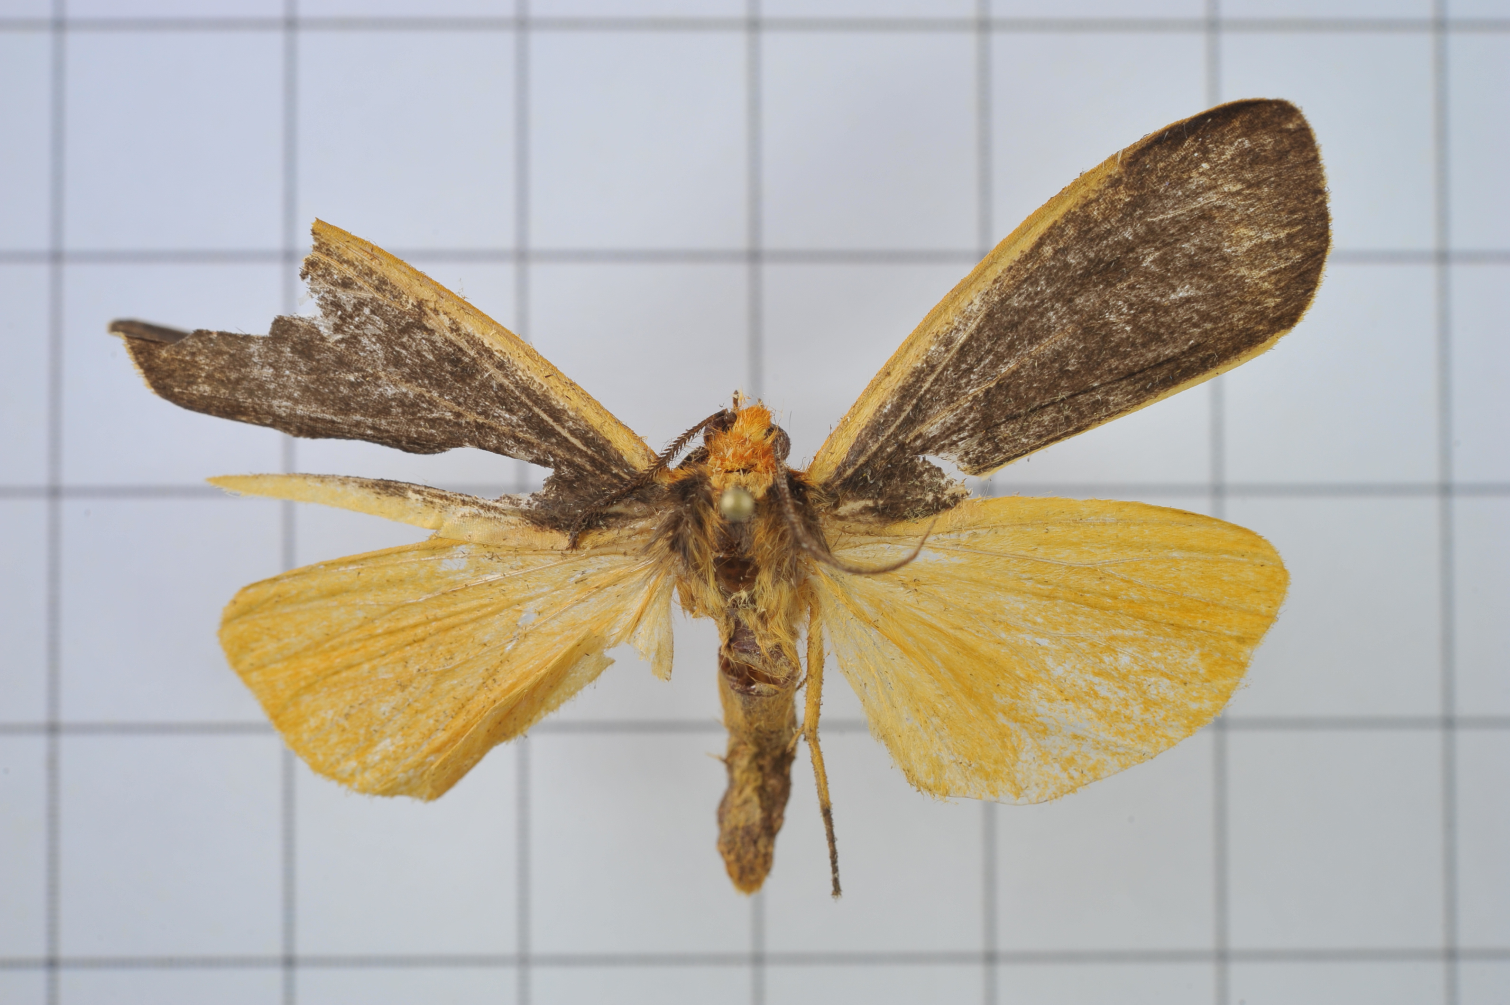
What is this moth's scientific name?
Churinga virago
